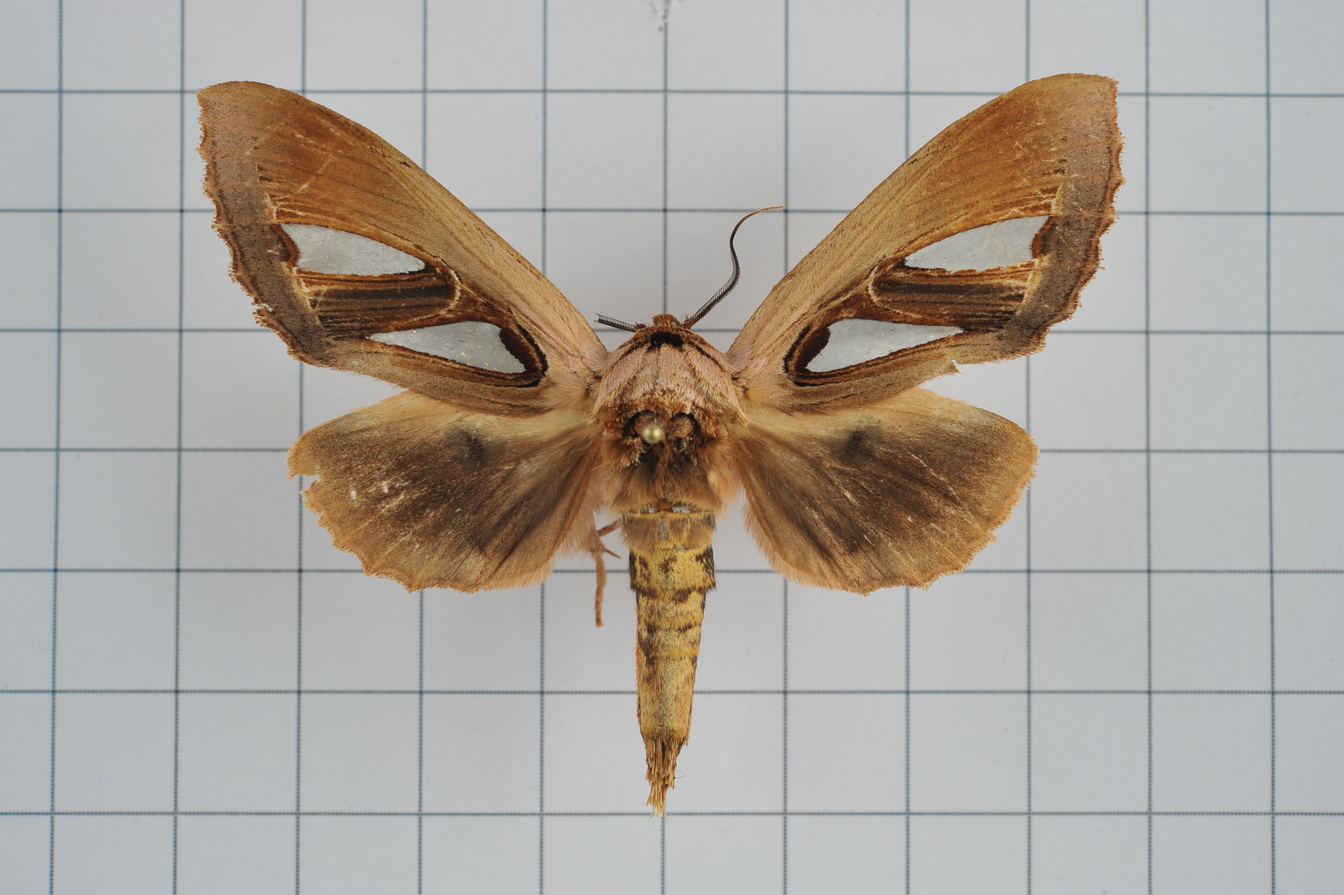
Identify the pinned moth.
Tarsolepis japonica
